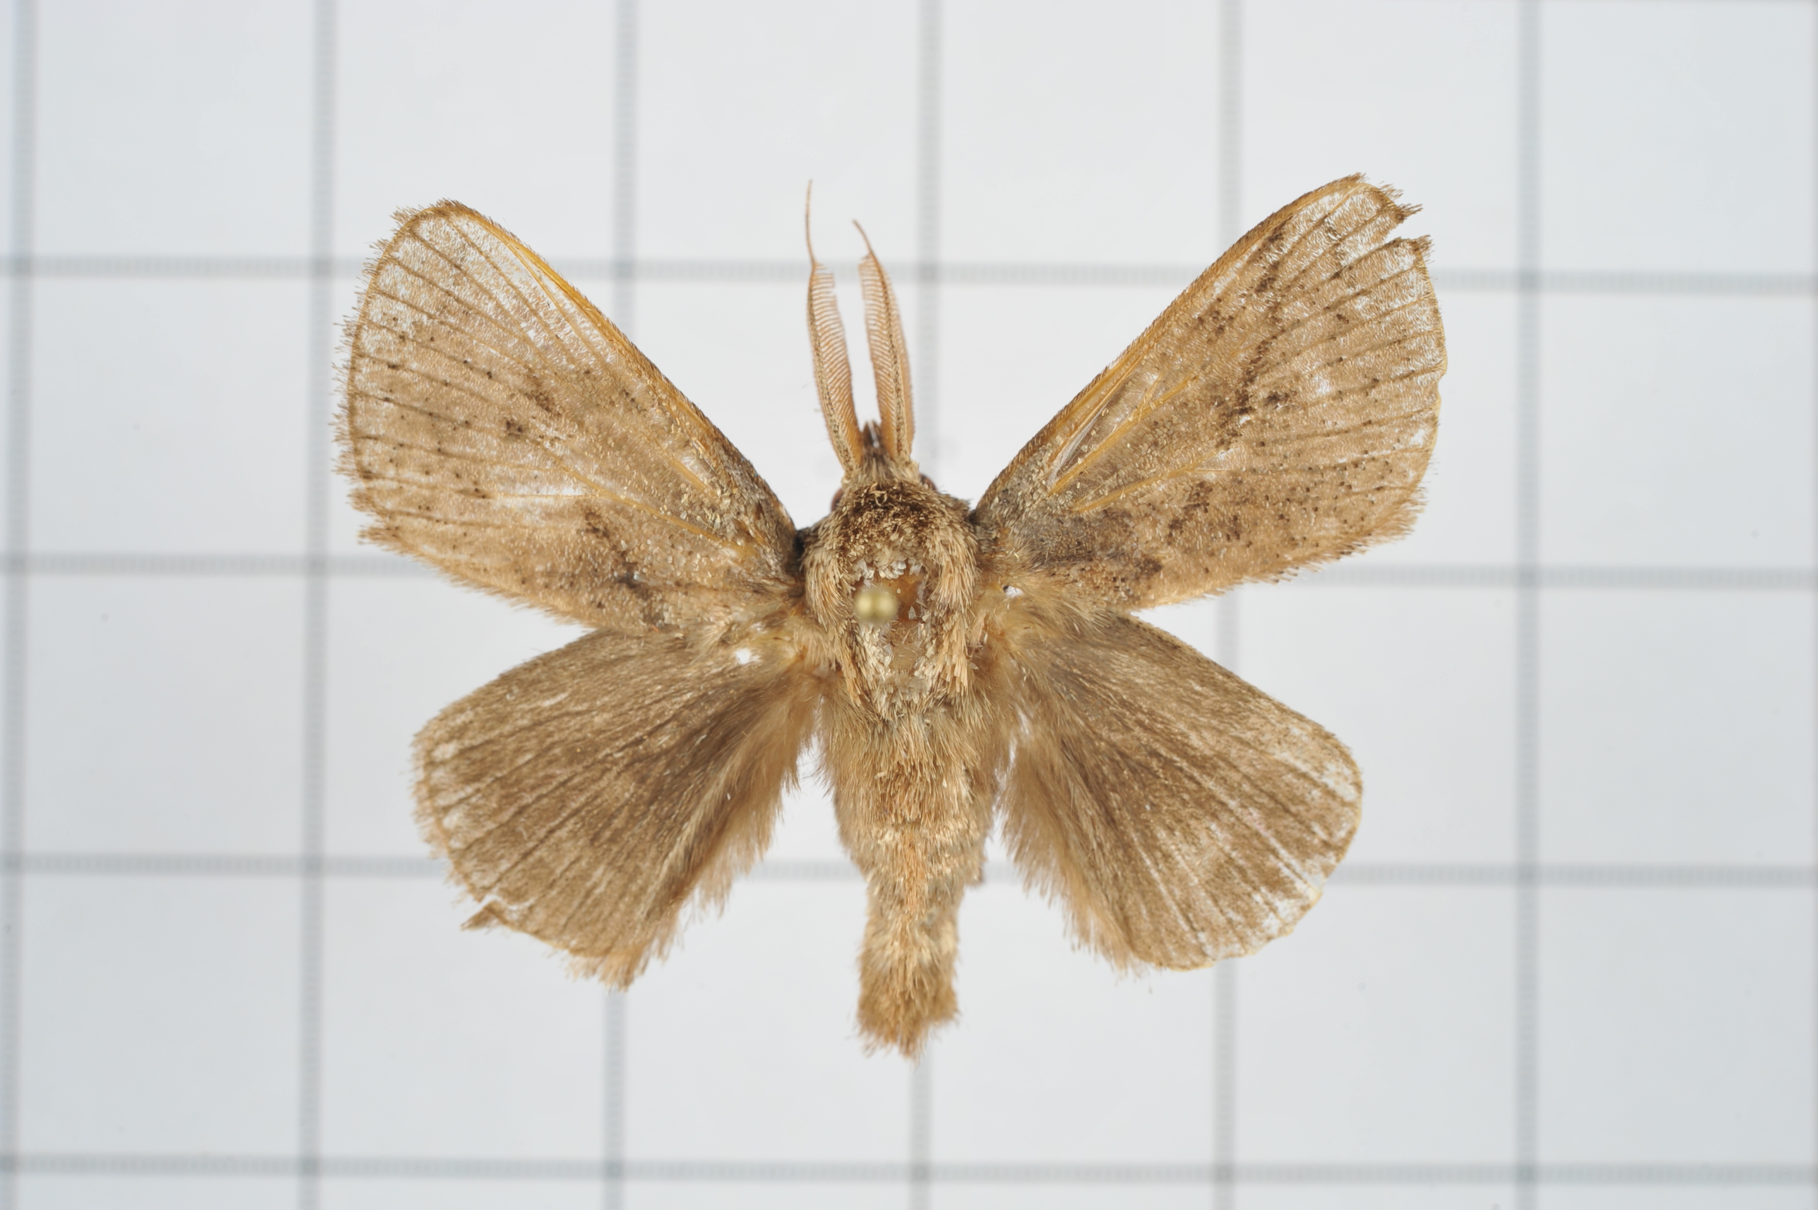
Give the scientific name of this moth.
Susica sinensis
